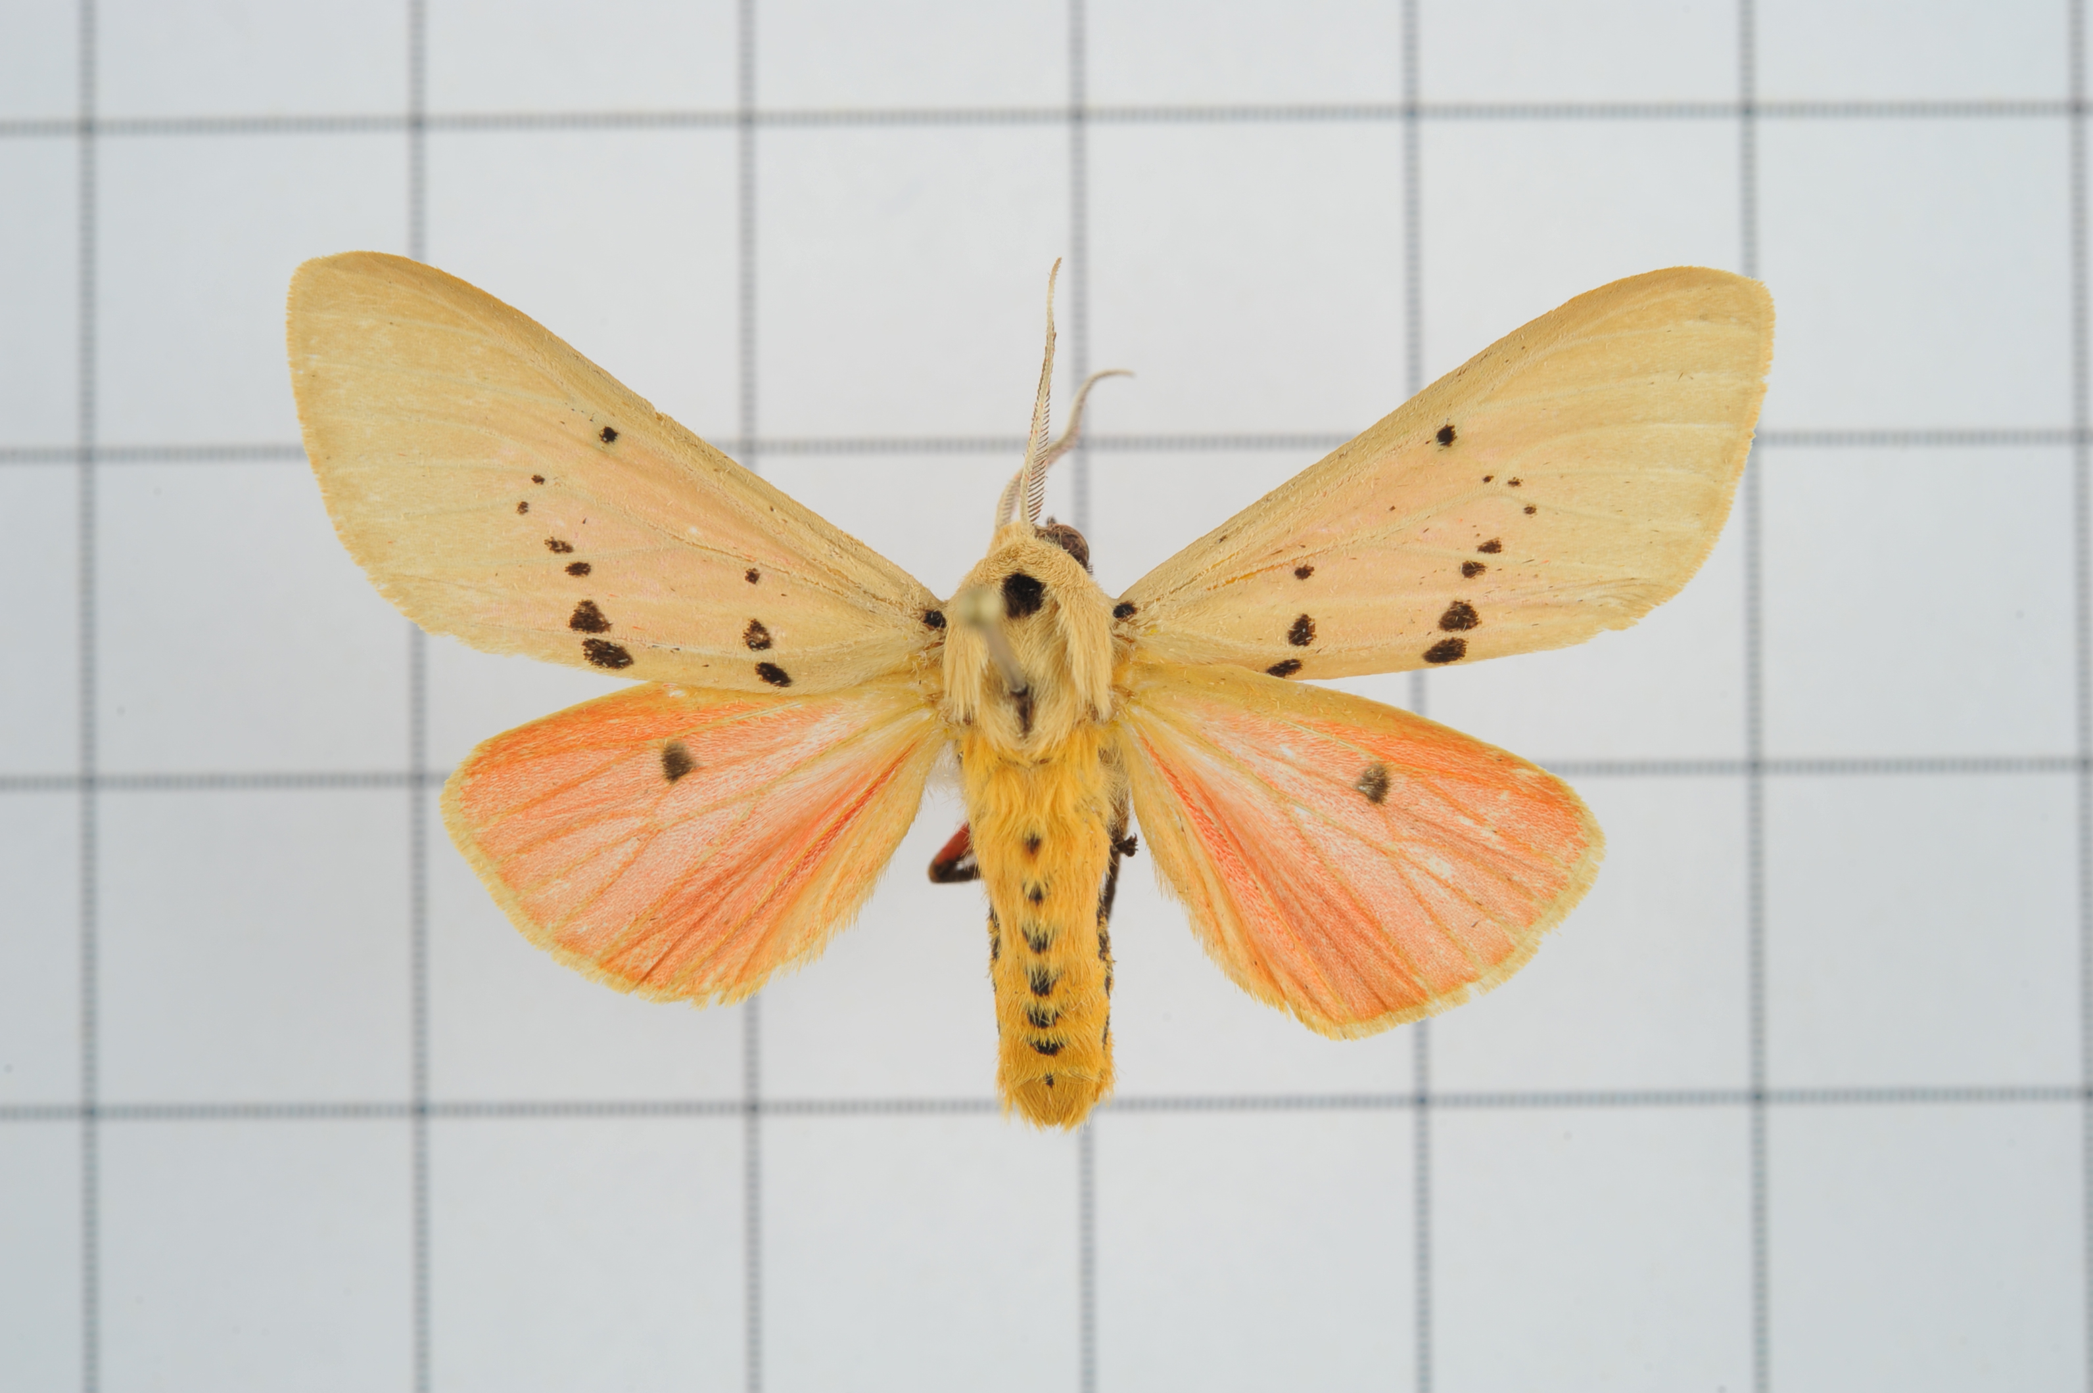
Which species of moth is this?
Spilarctia postrubida
